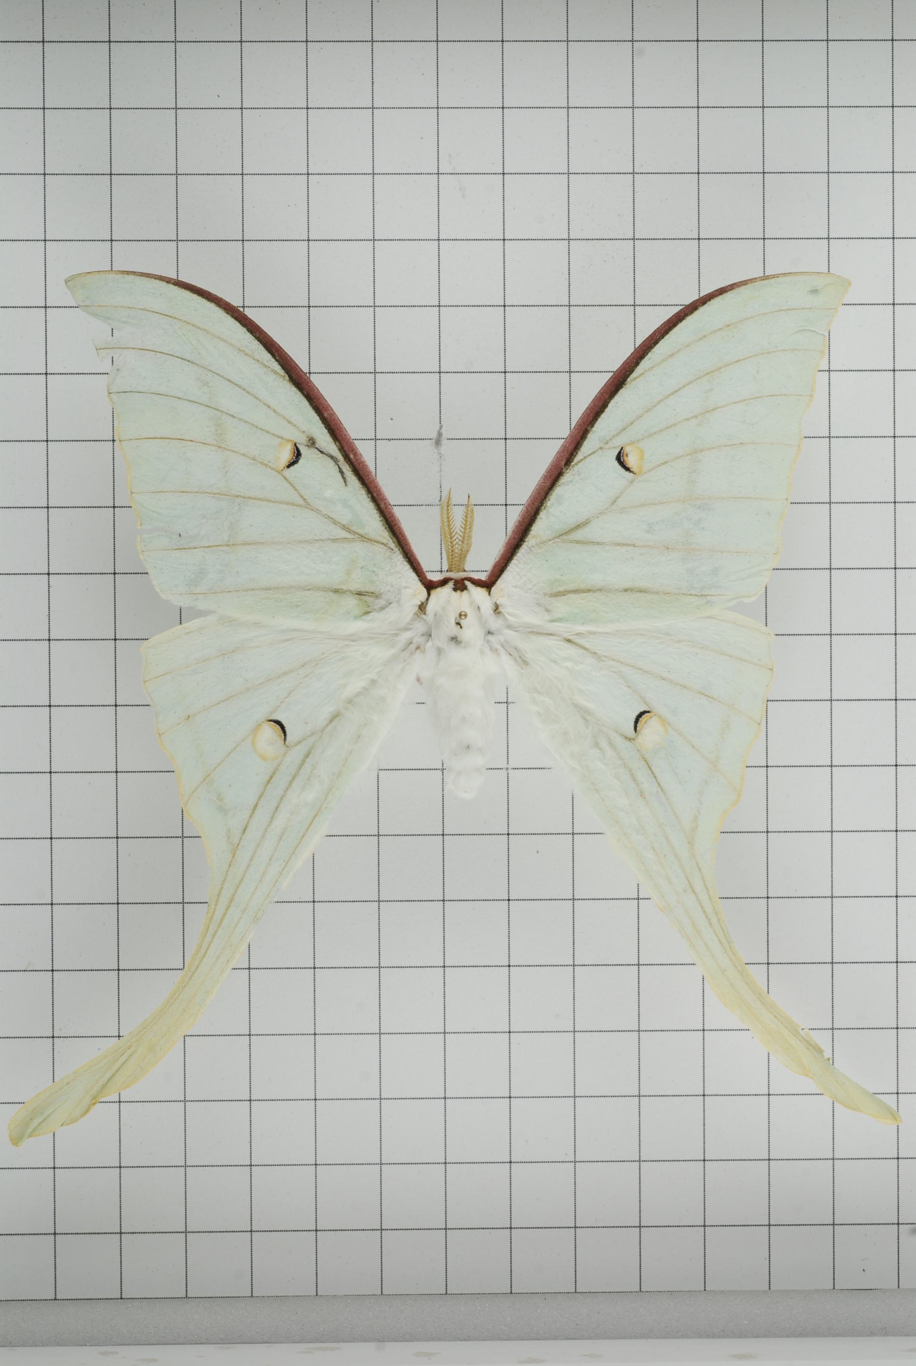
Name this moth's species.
Actias ningpoana ningtaiwana
